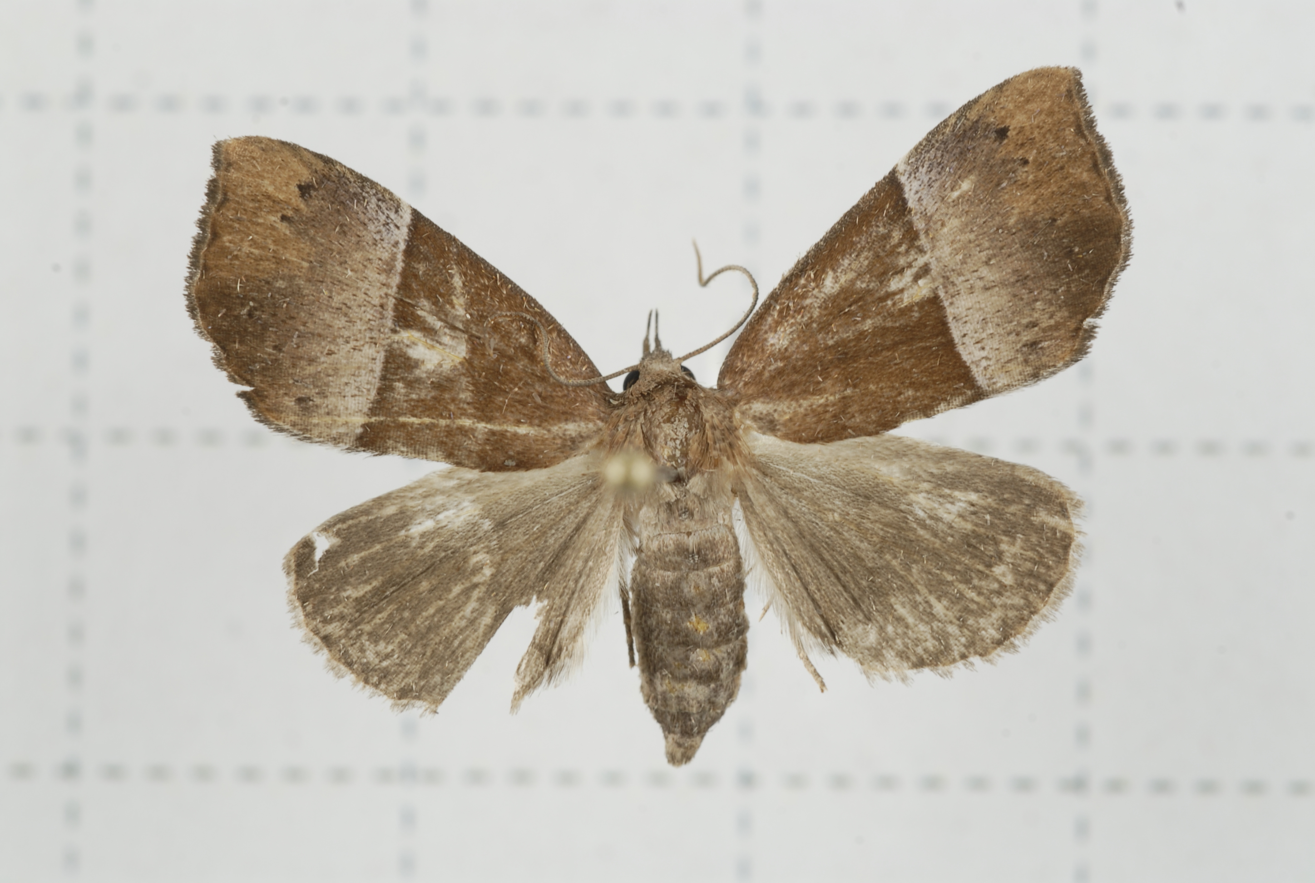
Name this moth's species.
Acidon pseudohypena
